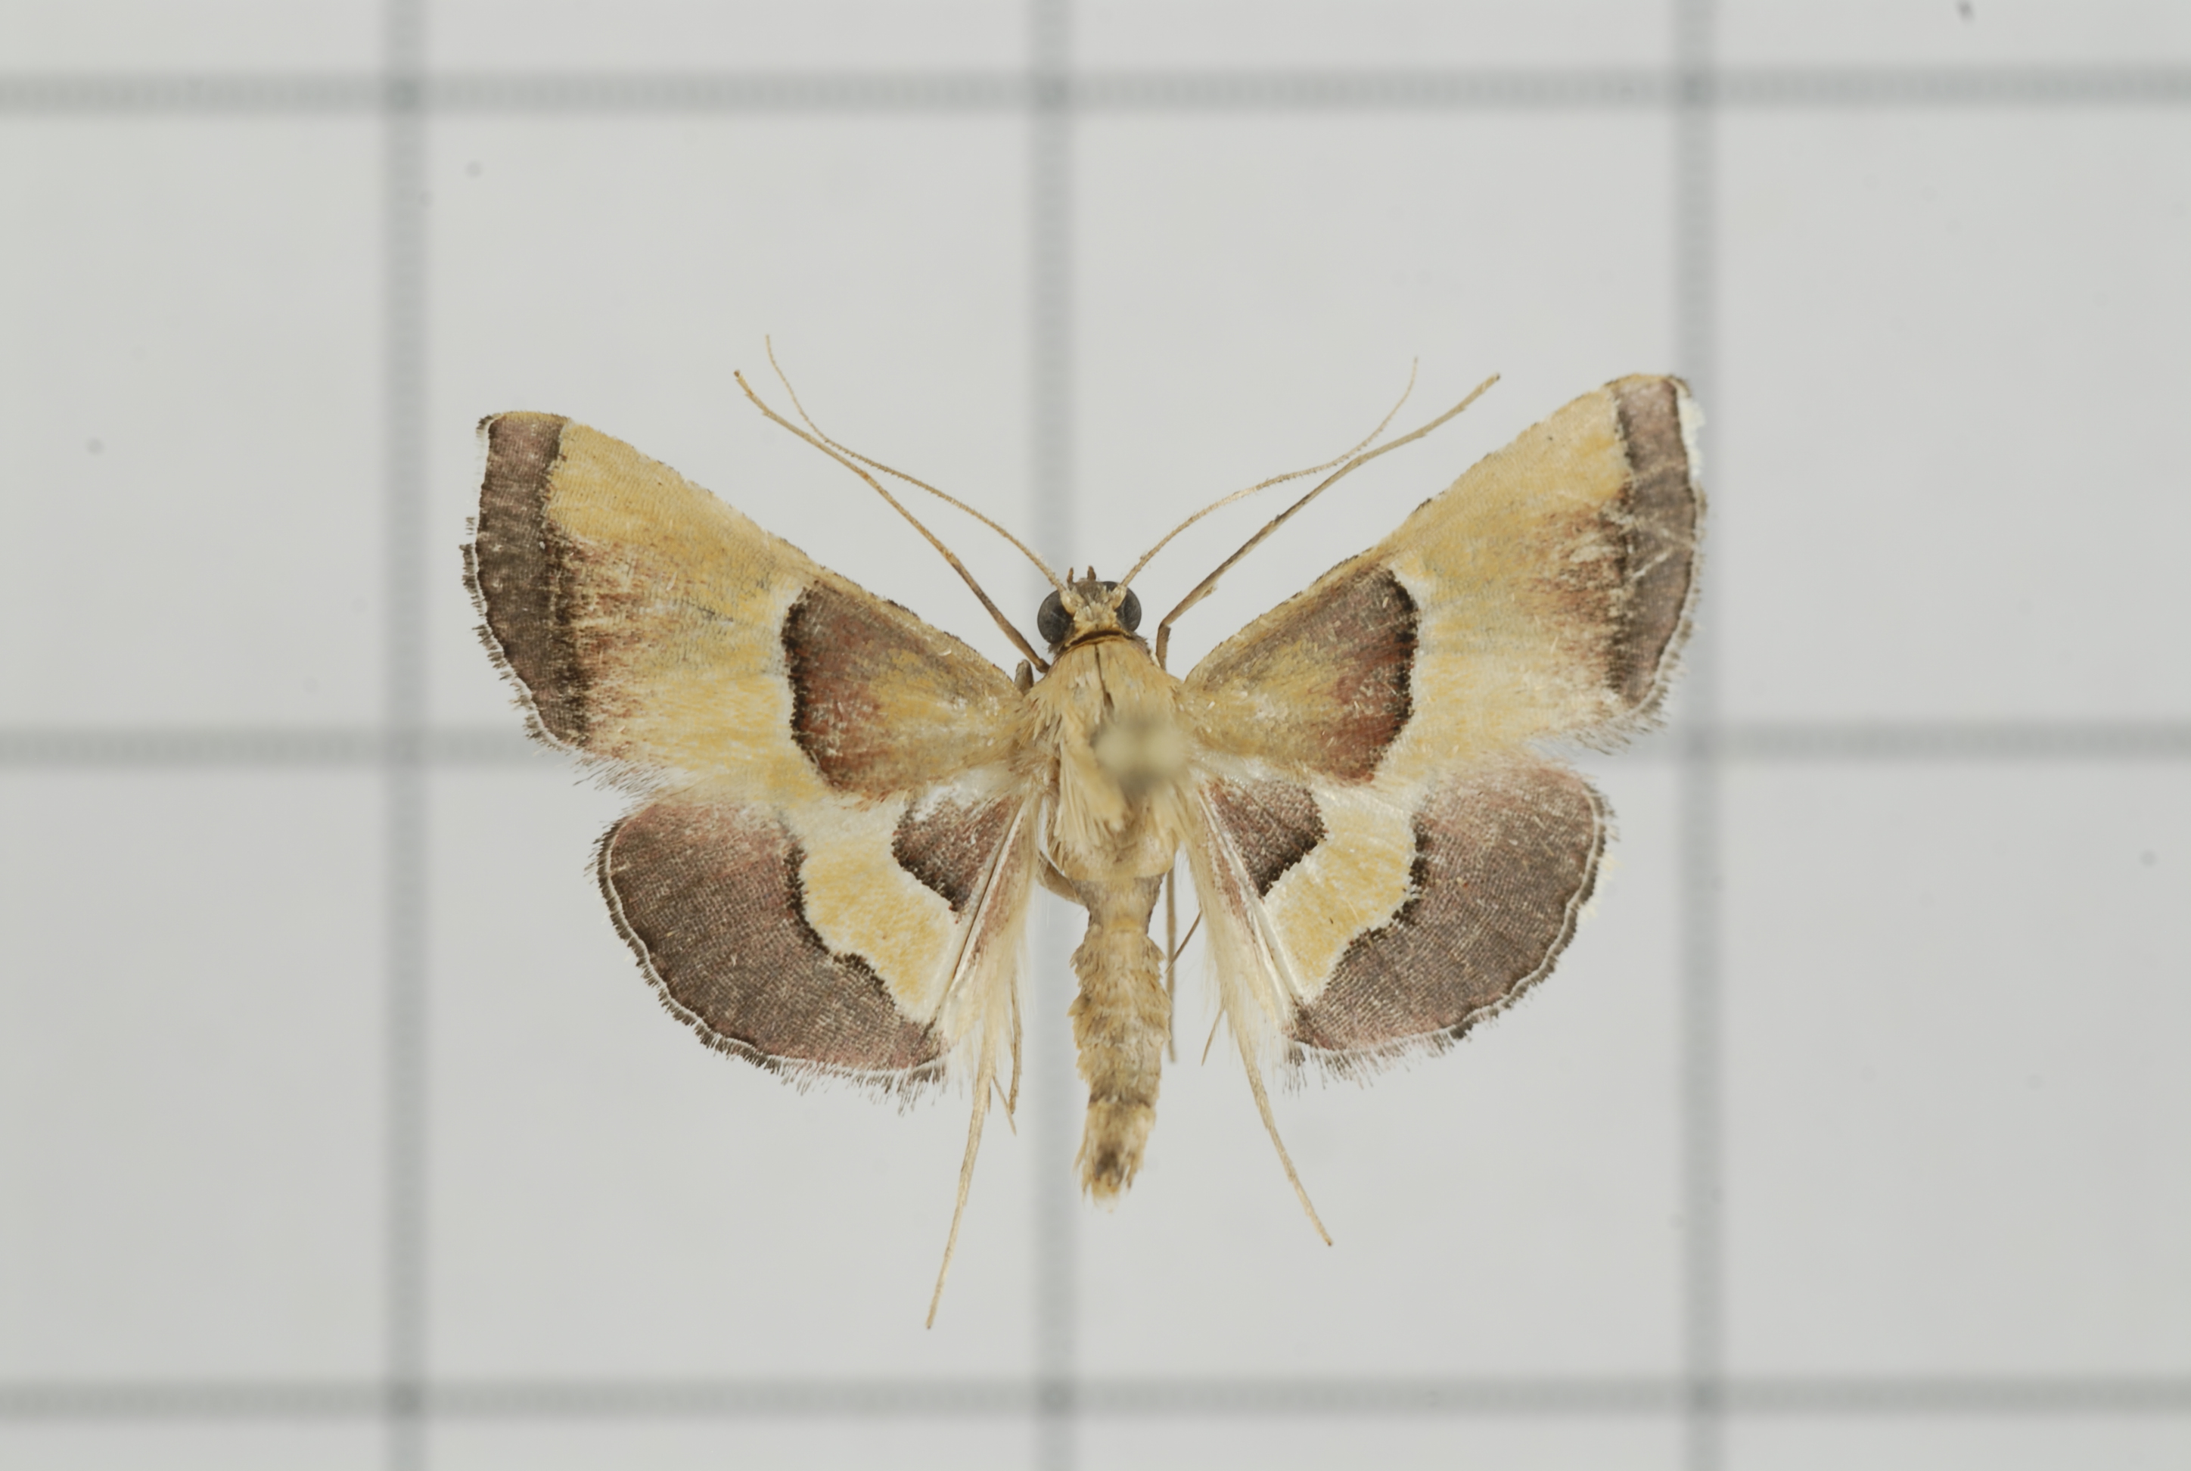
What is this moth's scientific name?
Endotricha luteogrisalis
